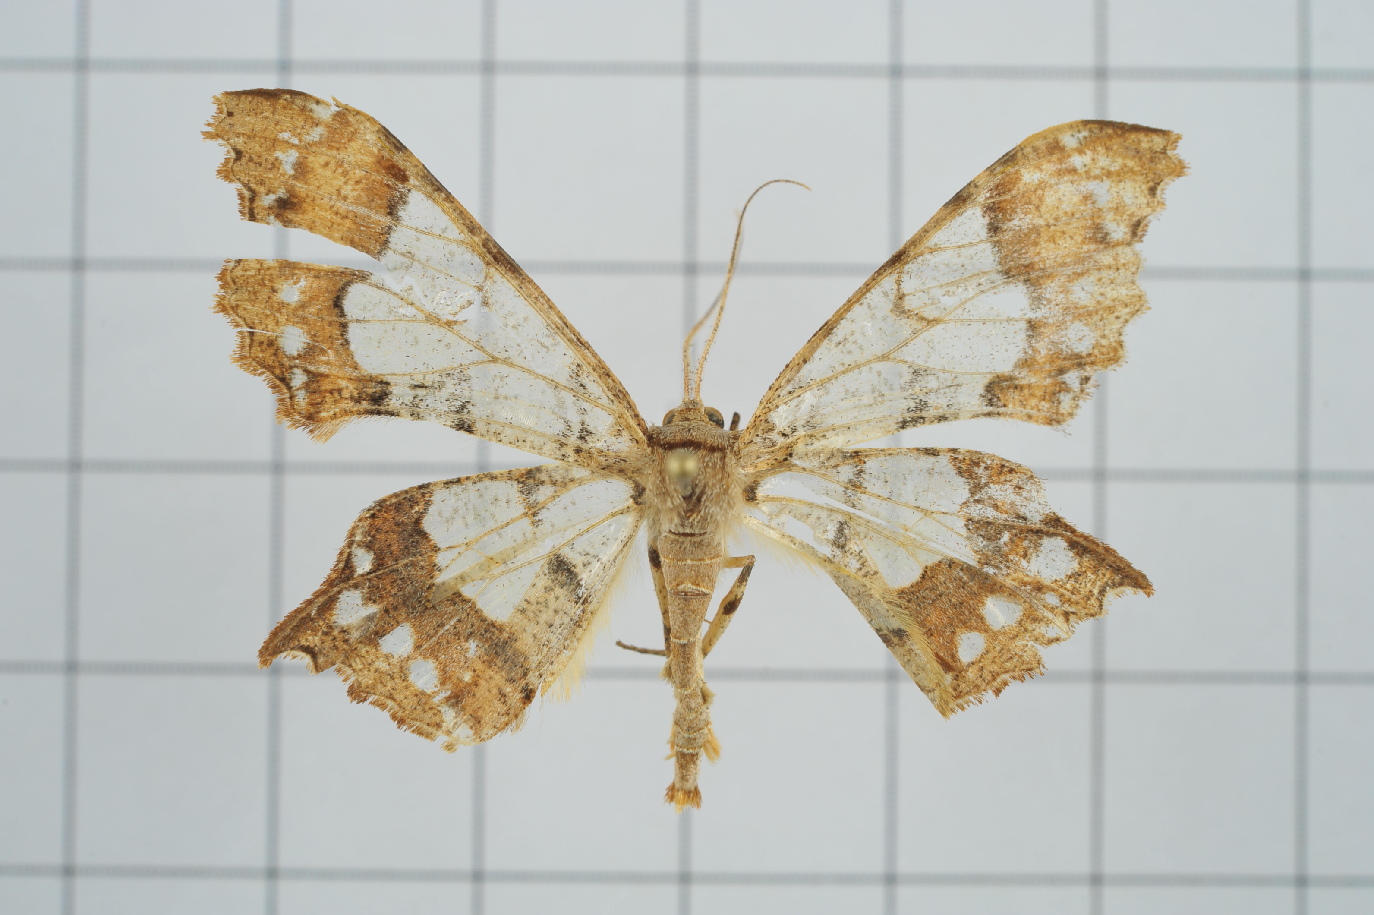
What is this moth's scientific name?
Krananda semihyalina
